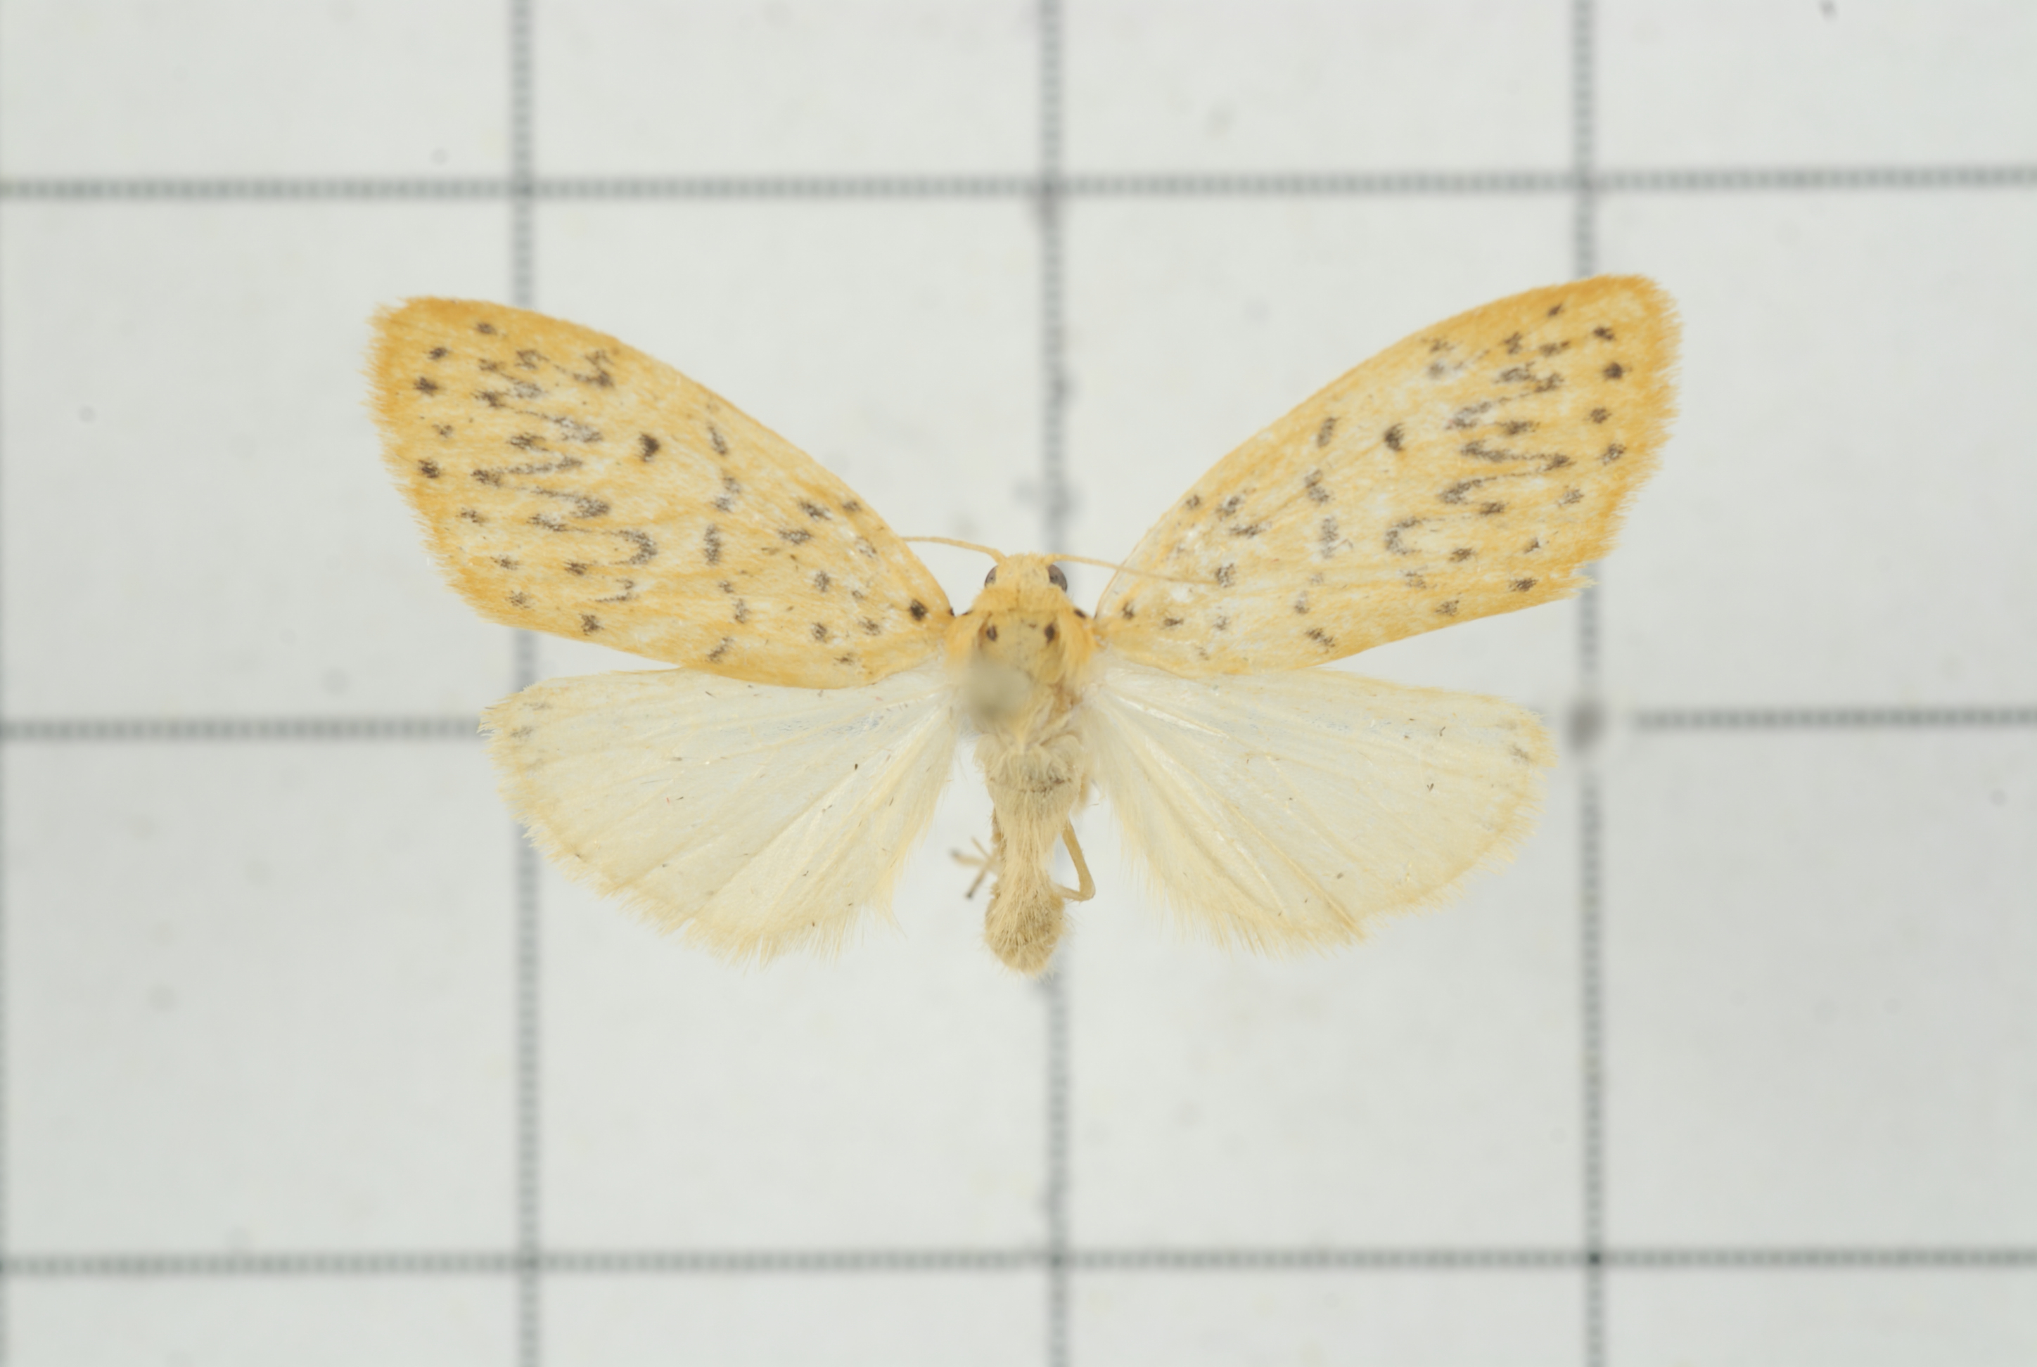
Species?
Huangilene kutzscheri
